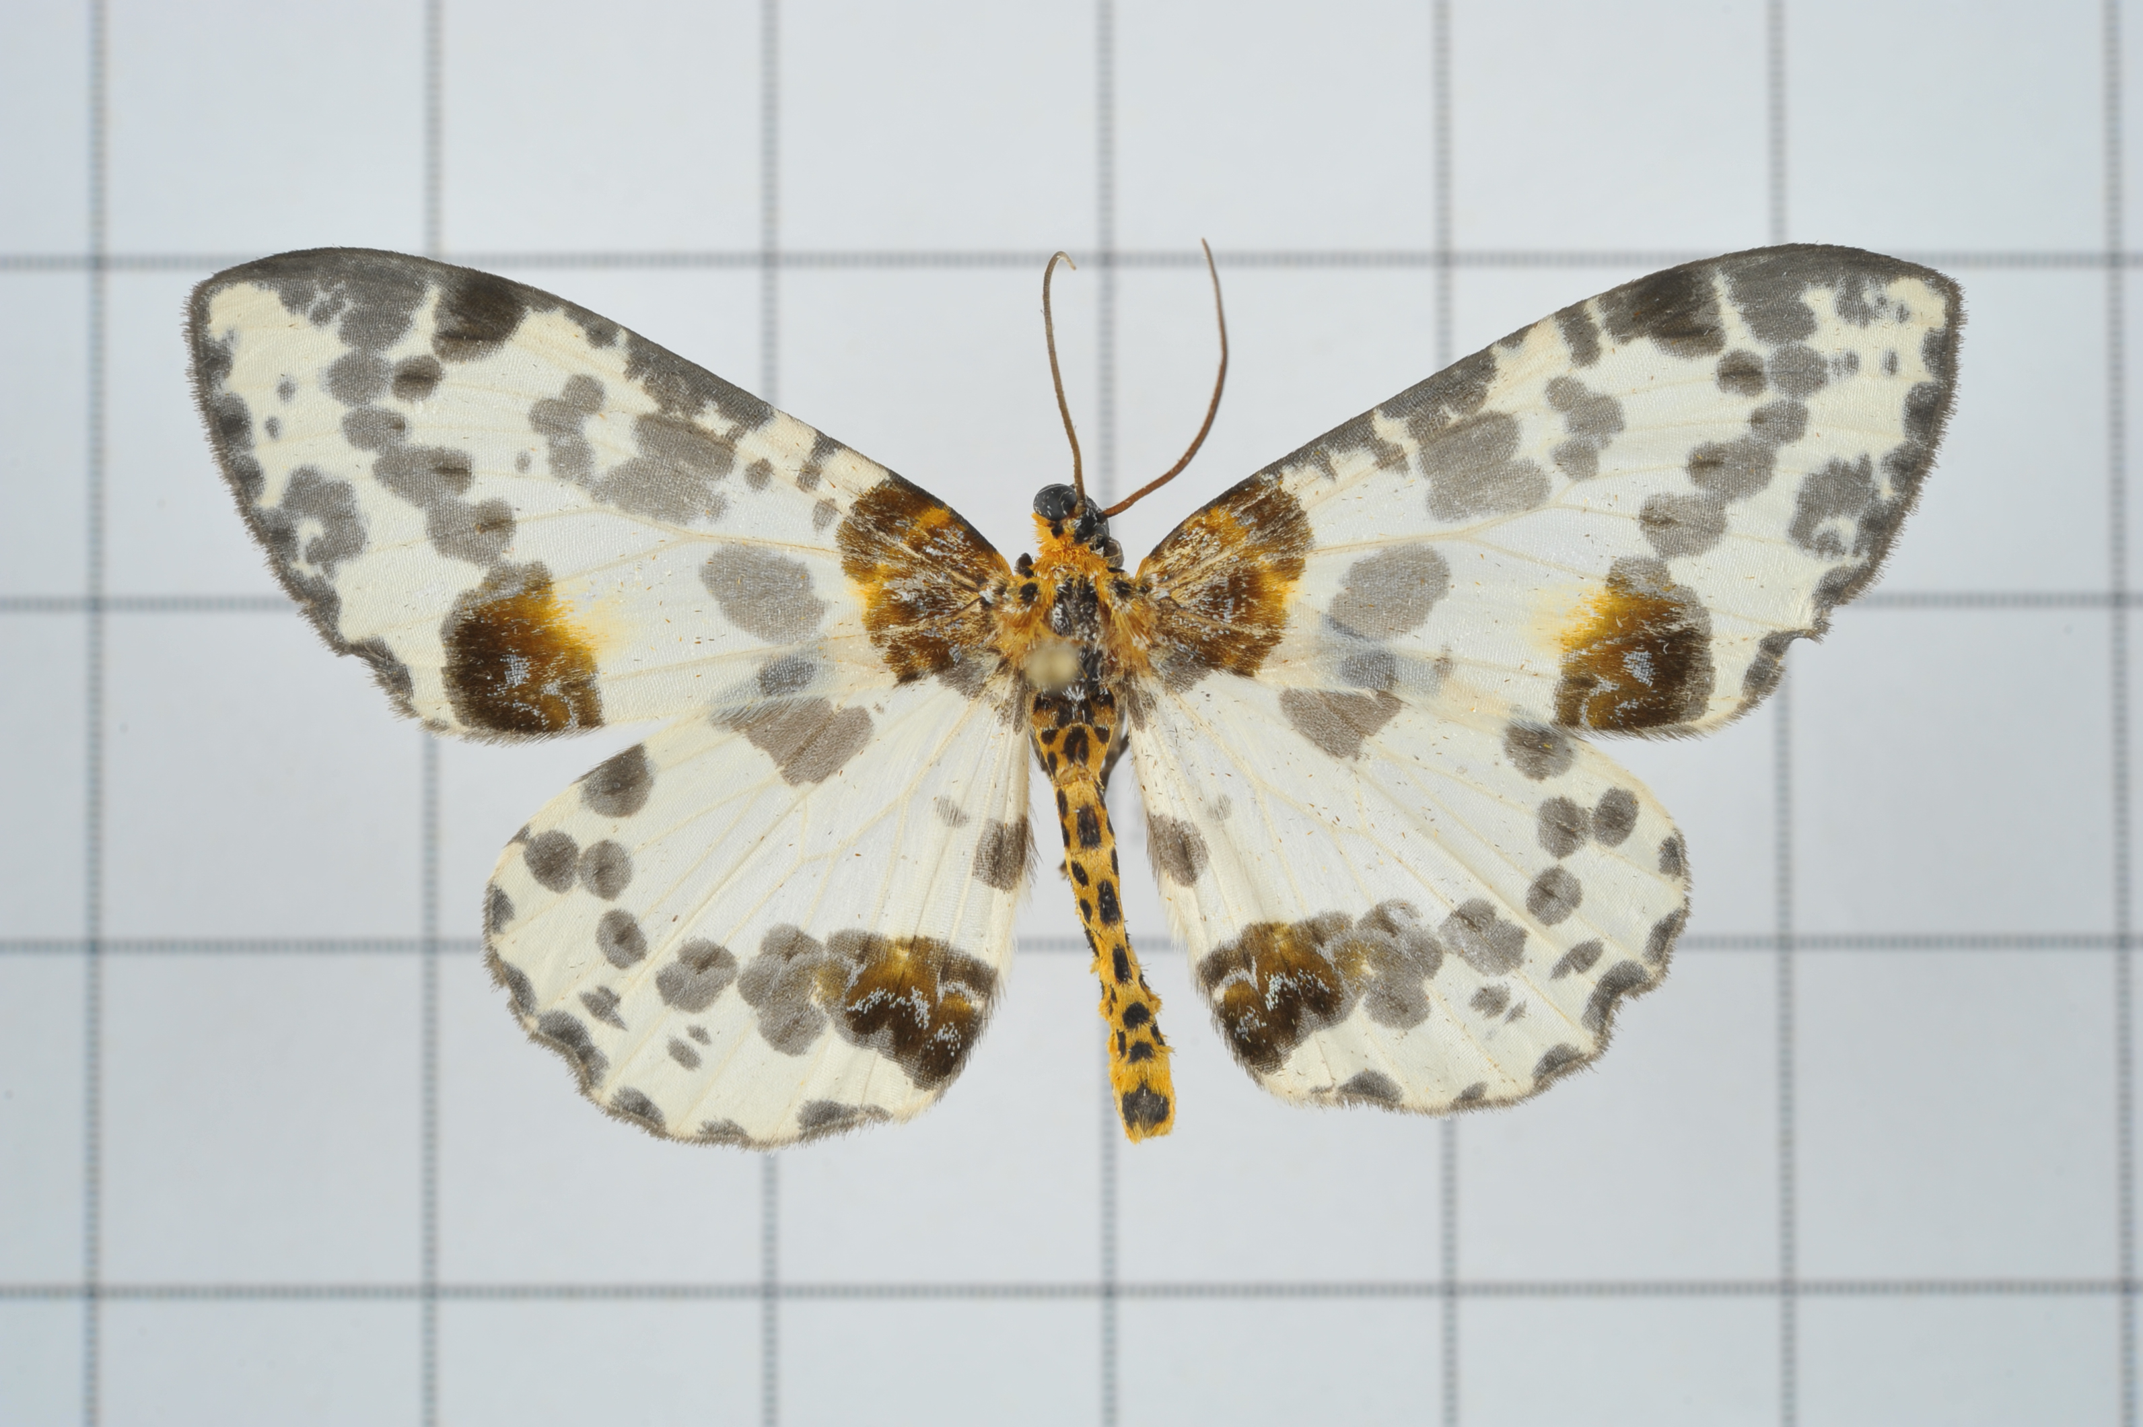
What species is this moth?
Abraxas formosilluminata
